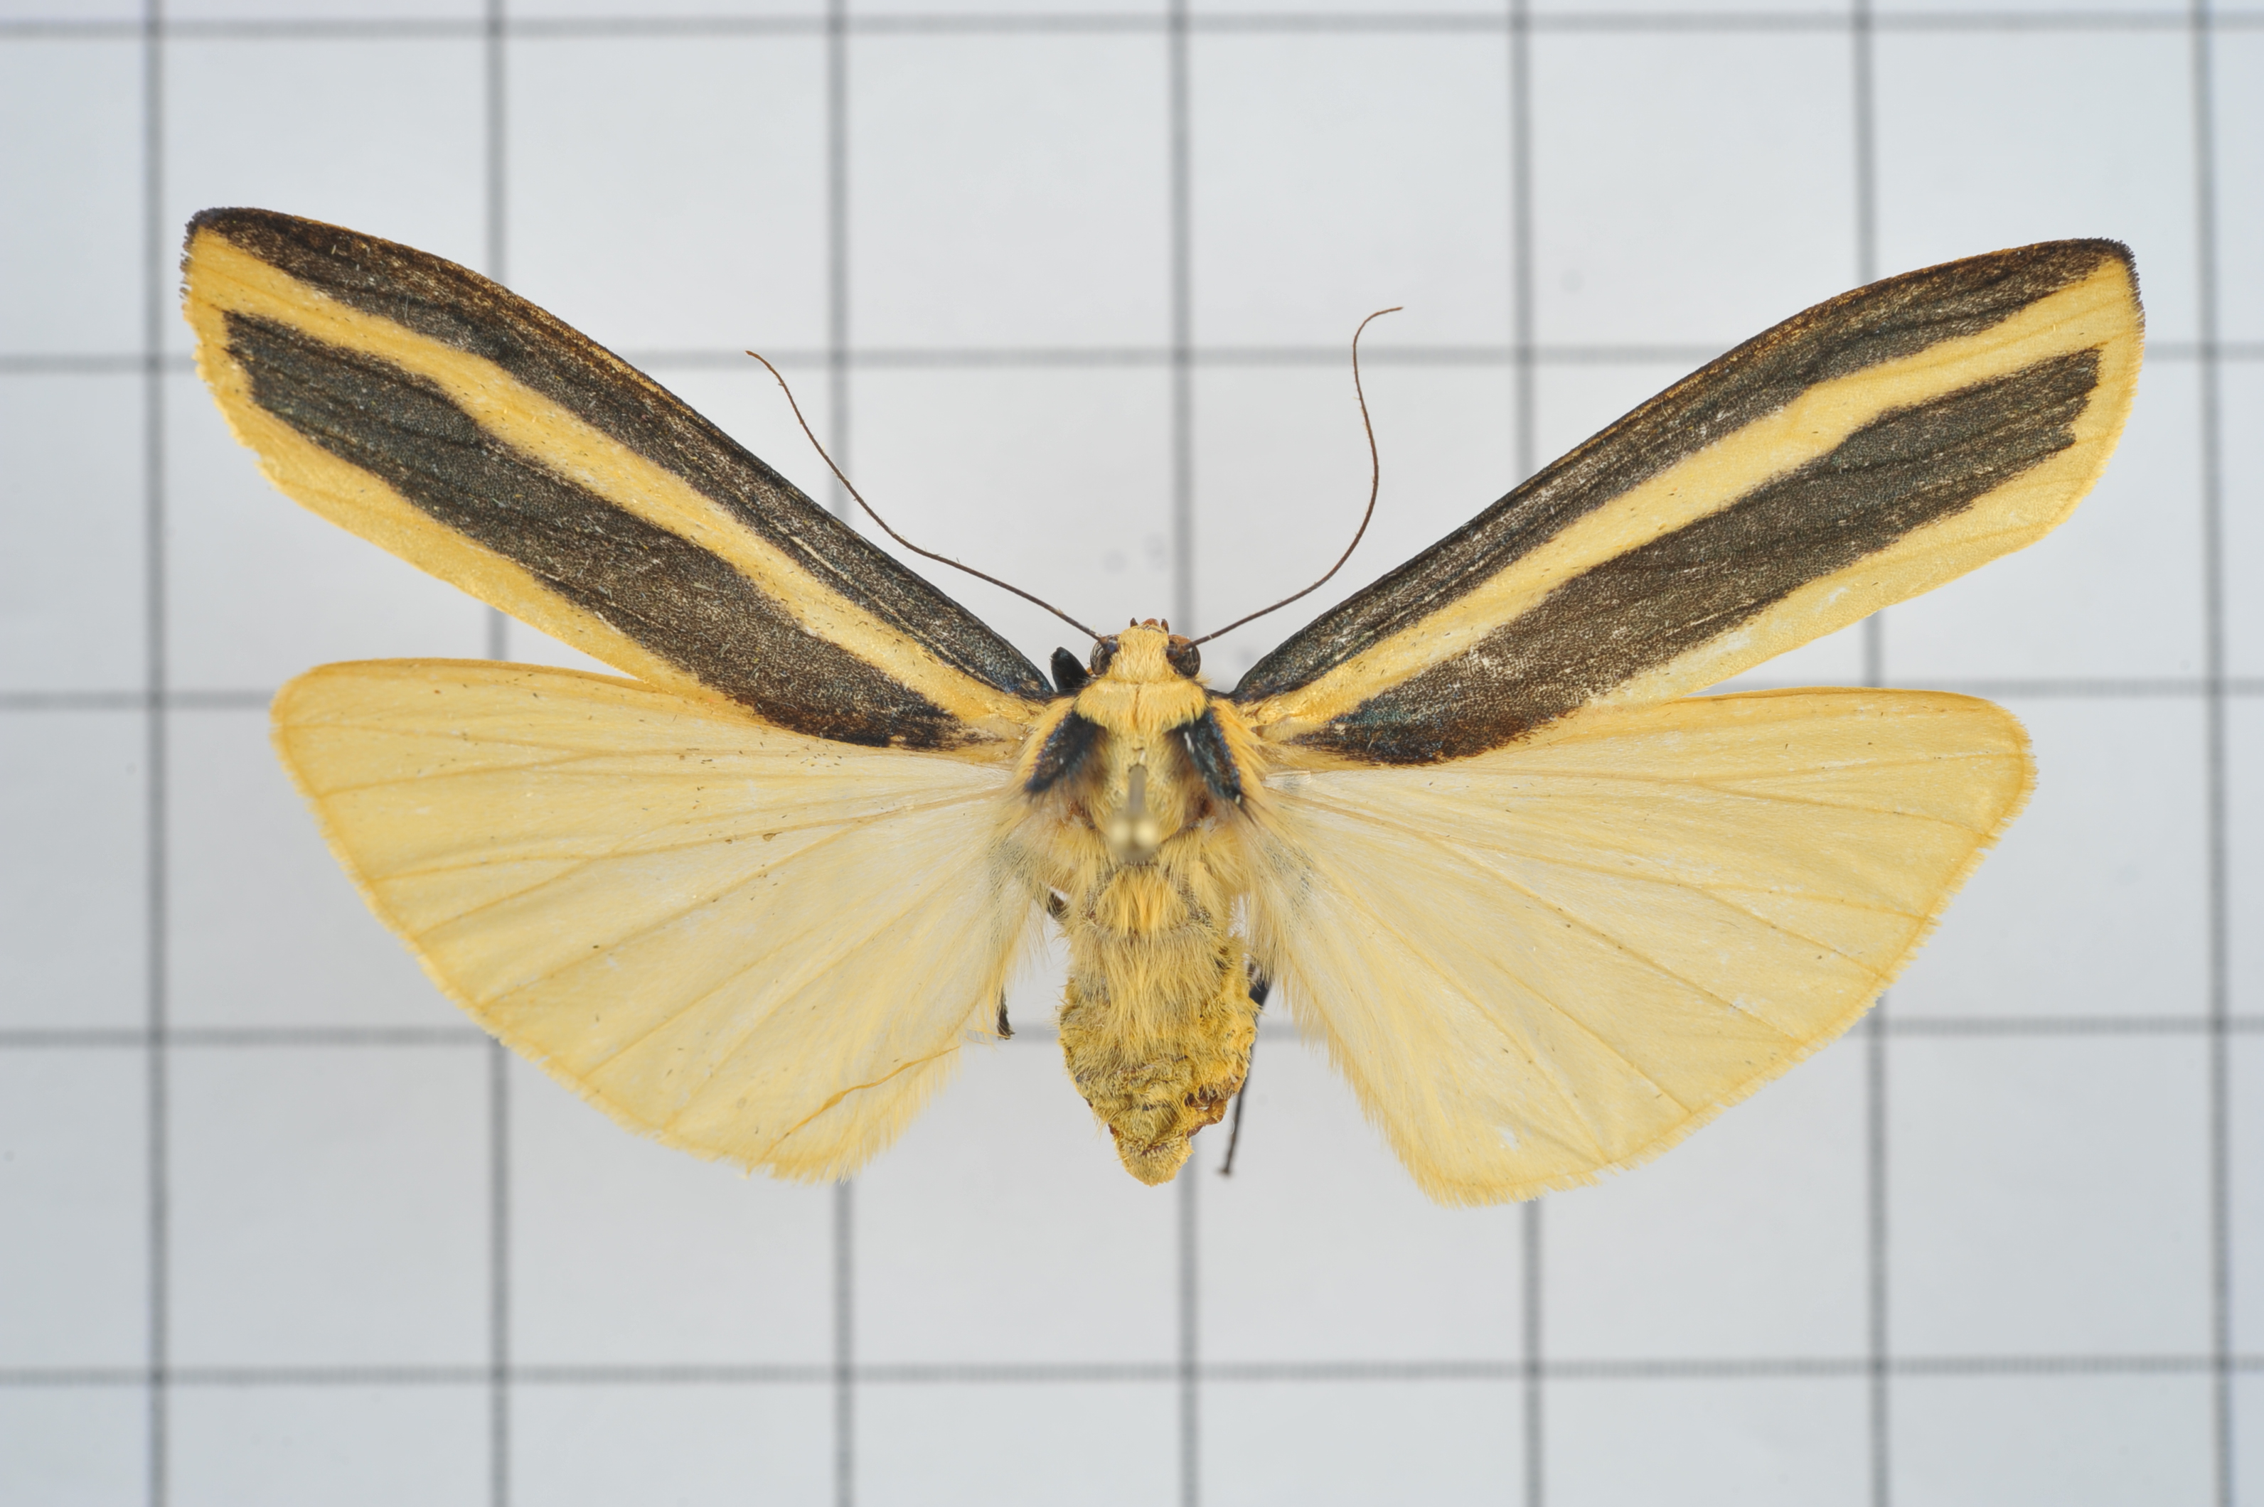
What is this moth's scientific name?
Chrysorabdia vilemani
